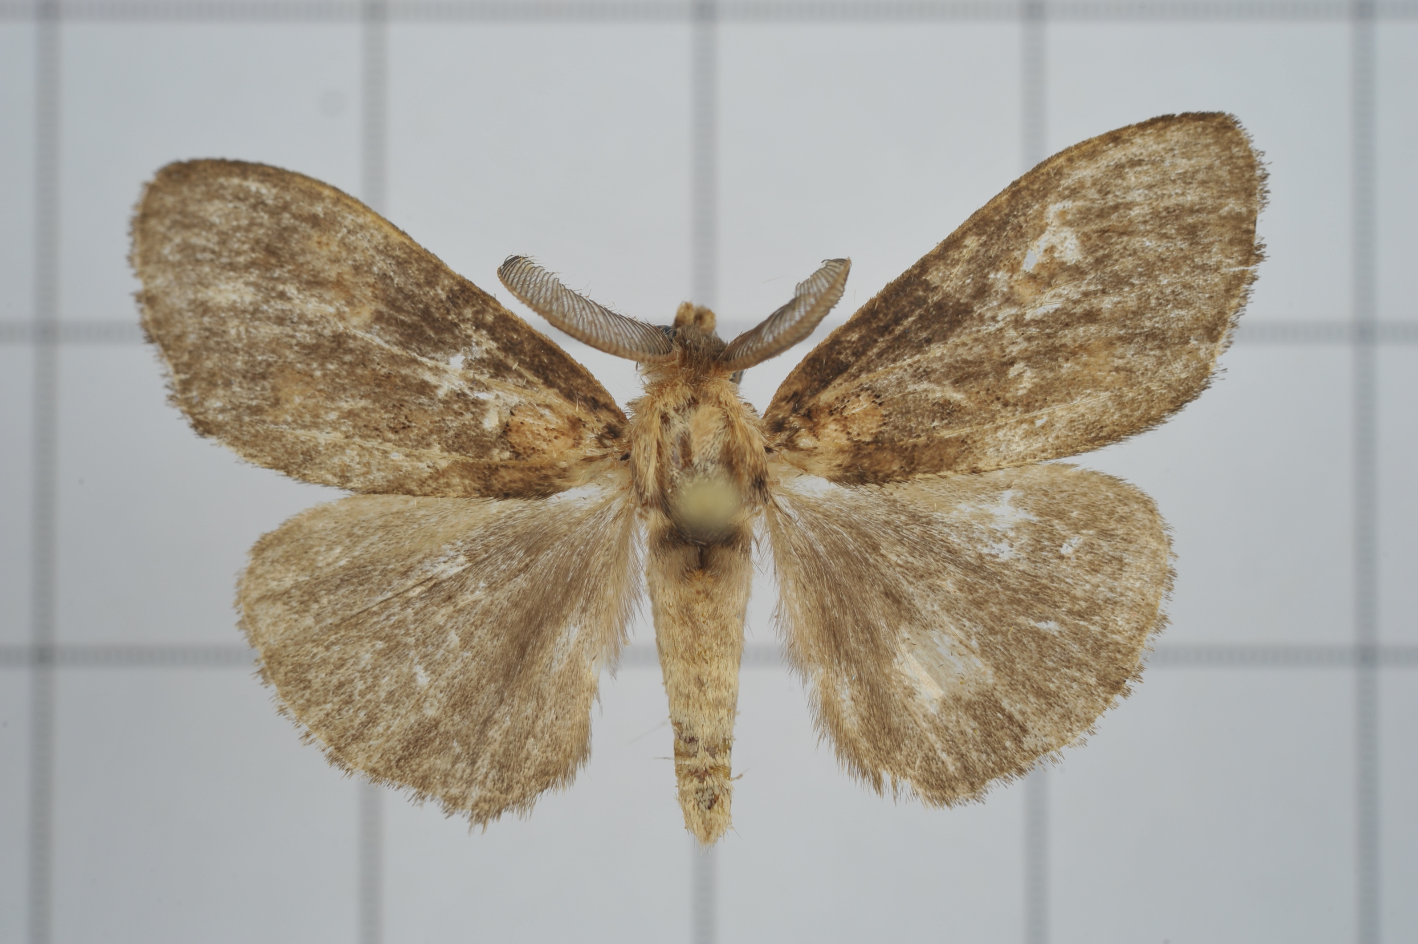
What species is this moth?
Olene dudgeoni
